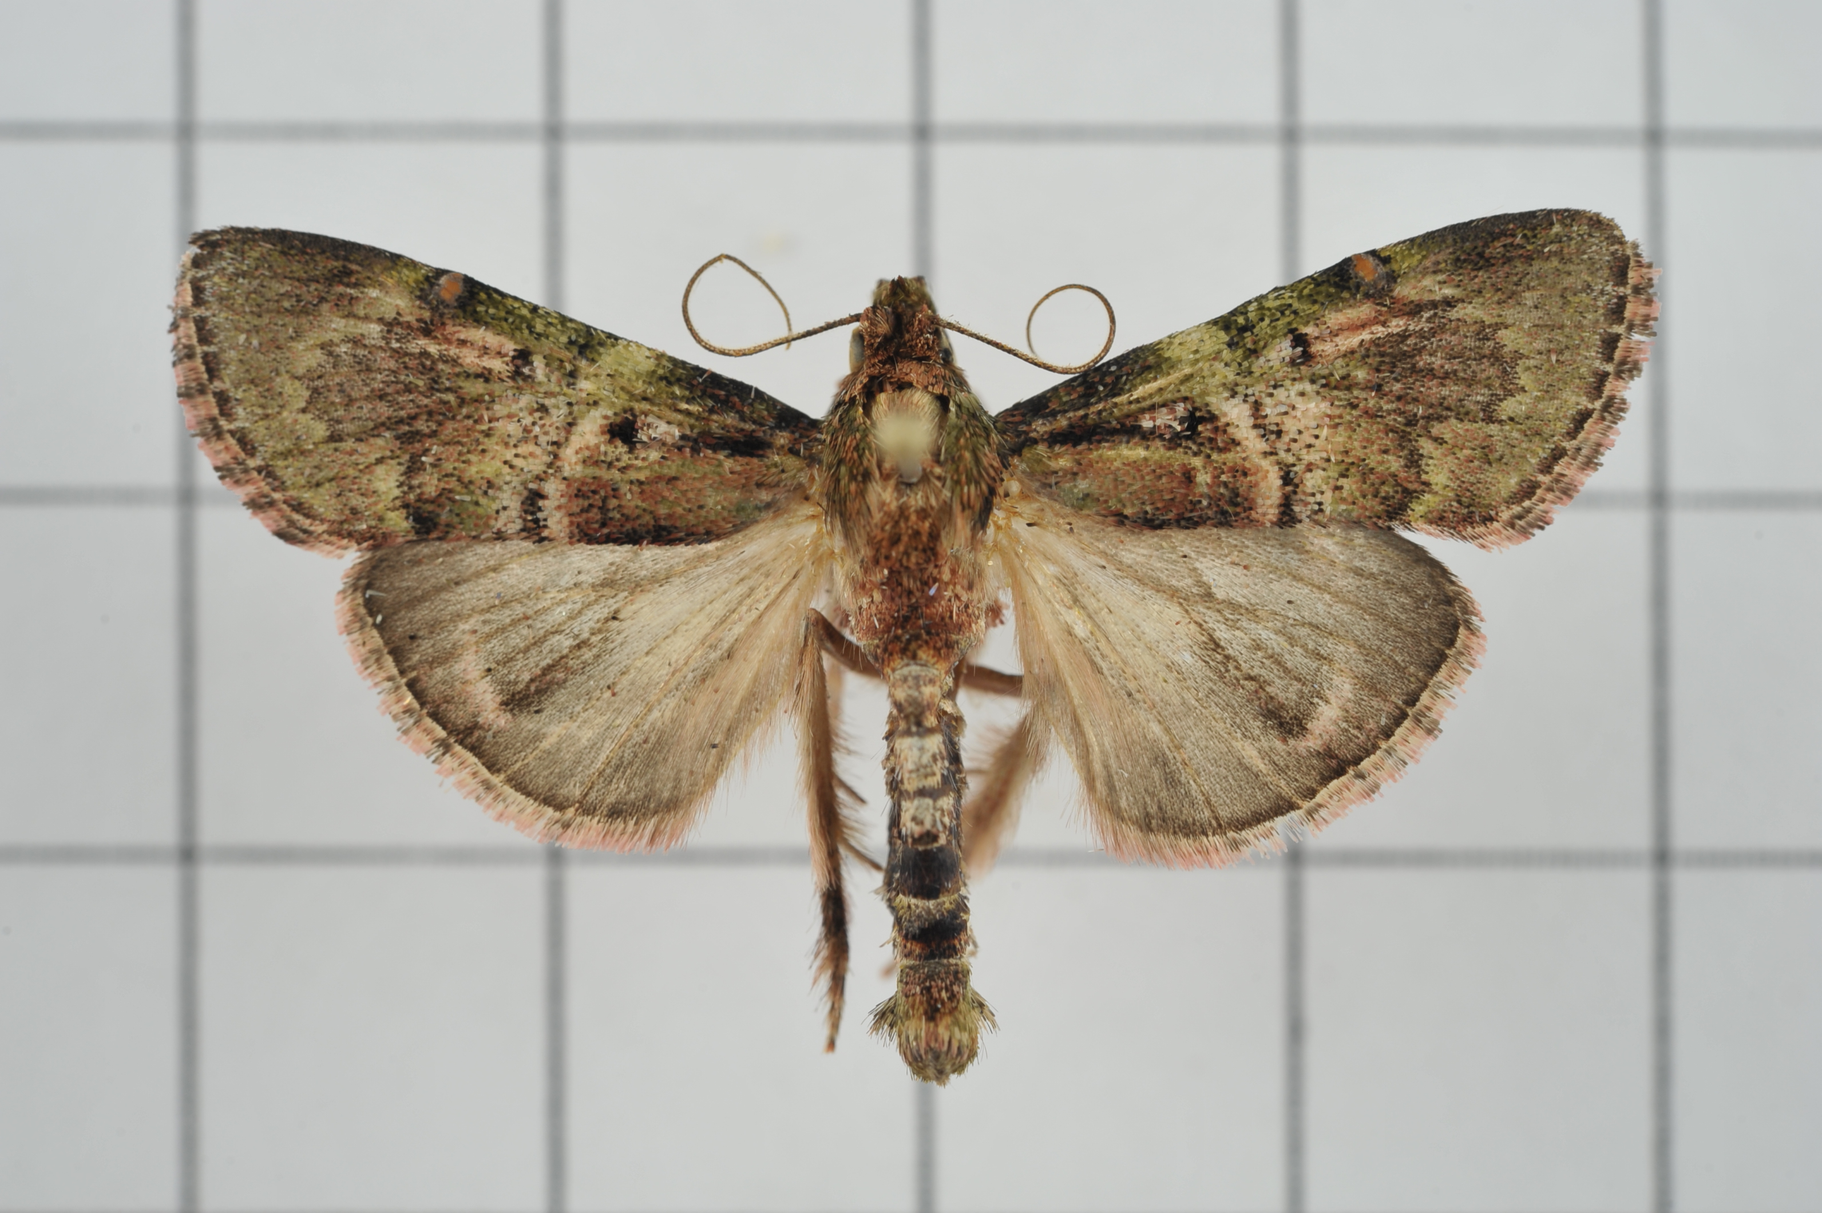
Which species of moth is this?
Locastra muscosalis
